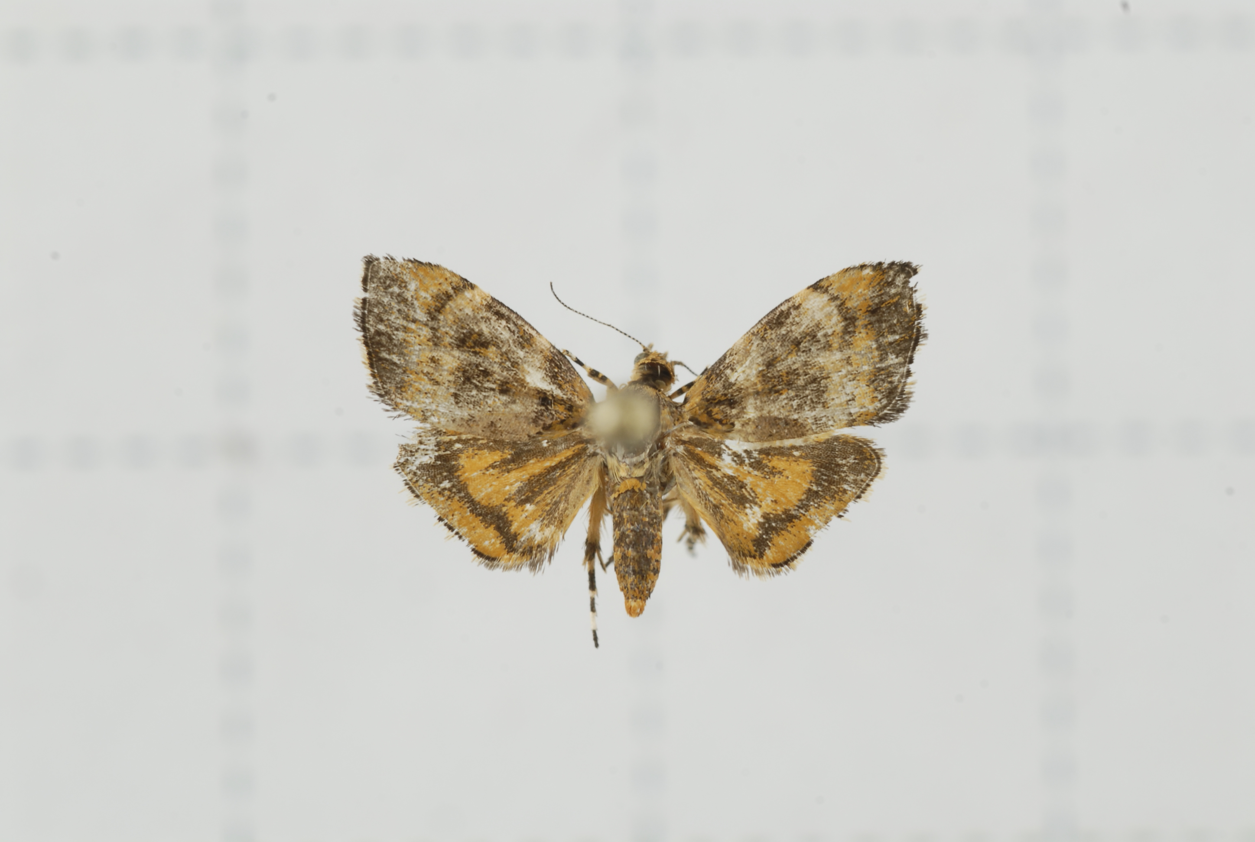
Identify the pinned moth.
Choreutis amethystodes
